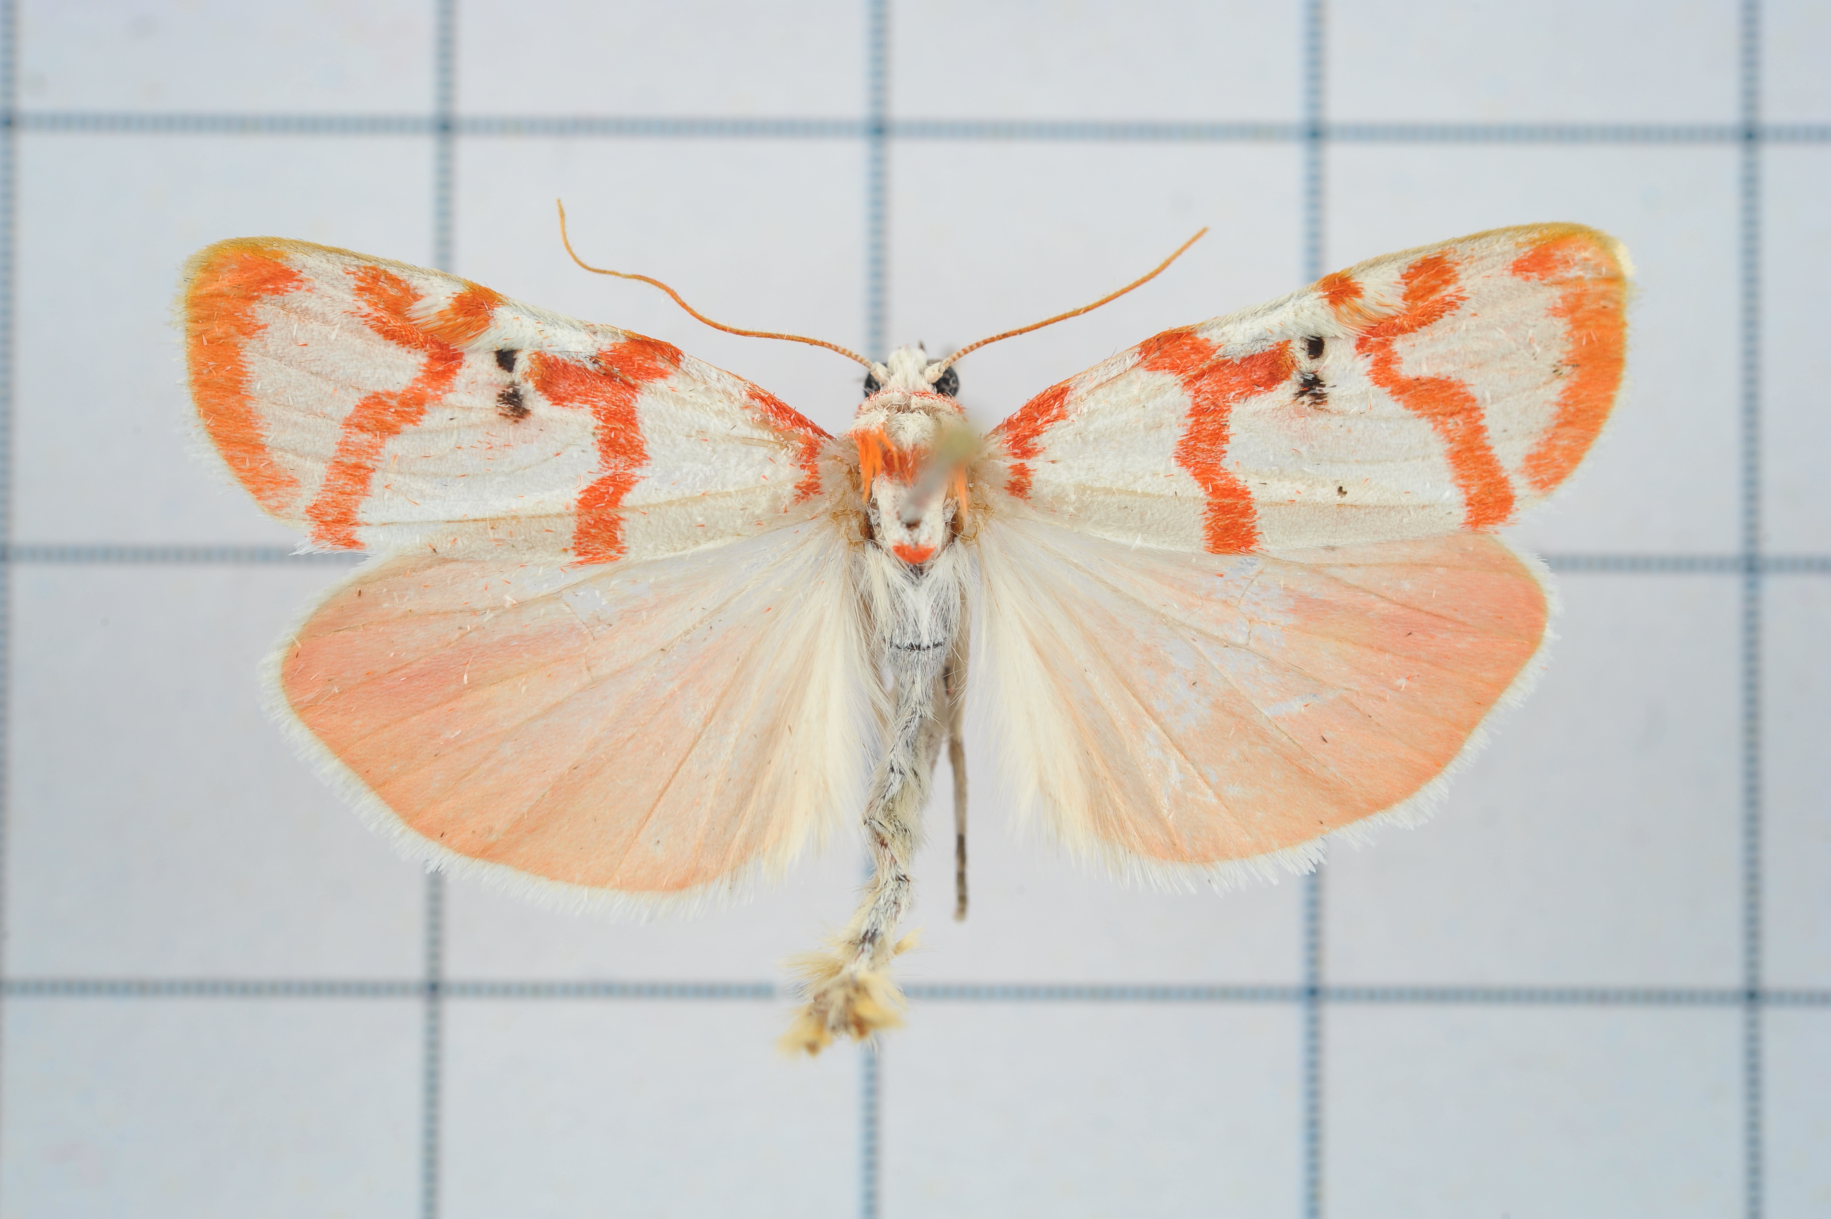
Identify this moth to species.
Cyana hamata hamata
